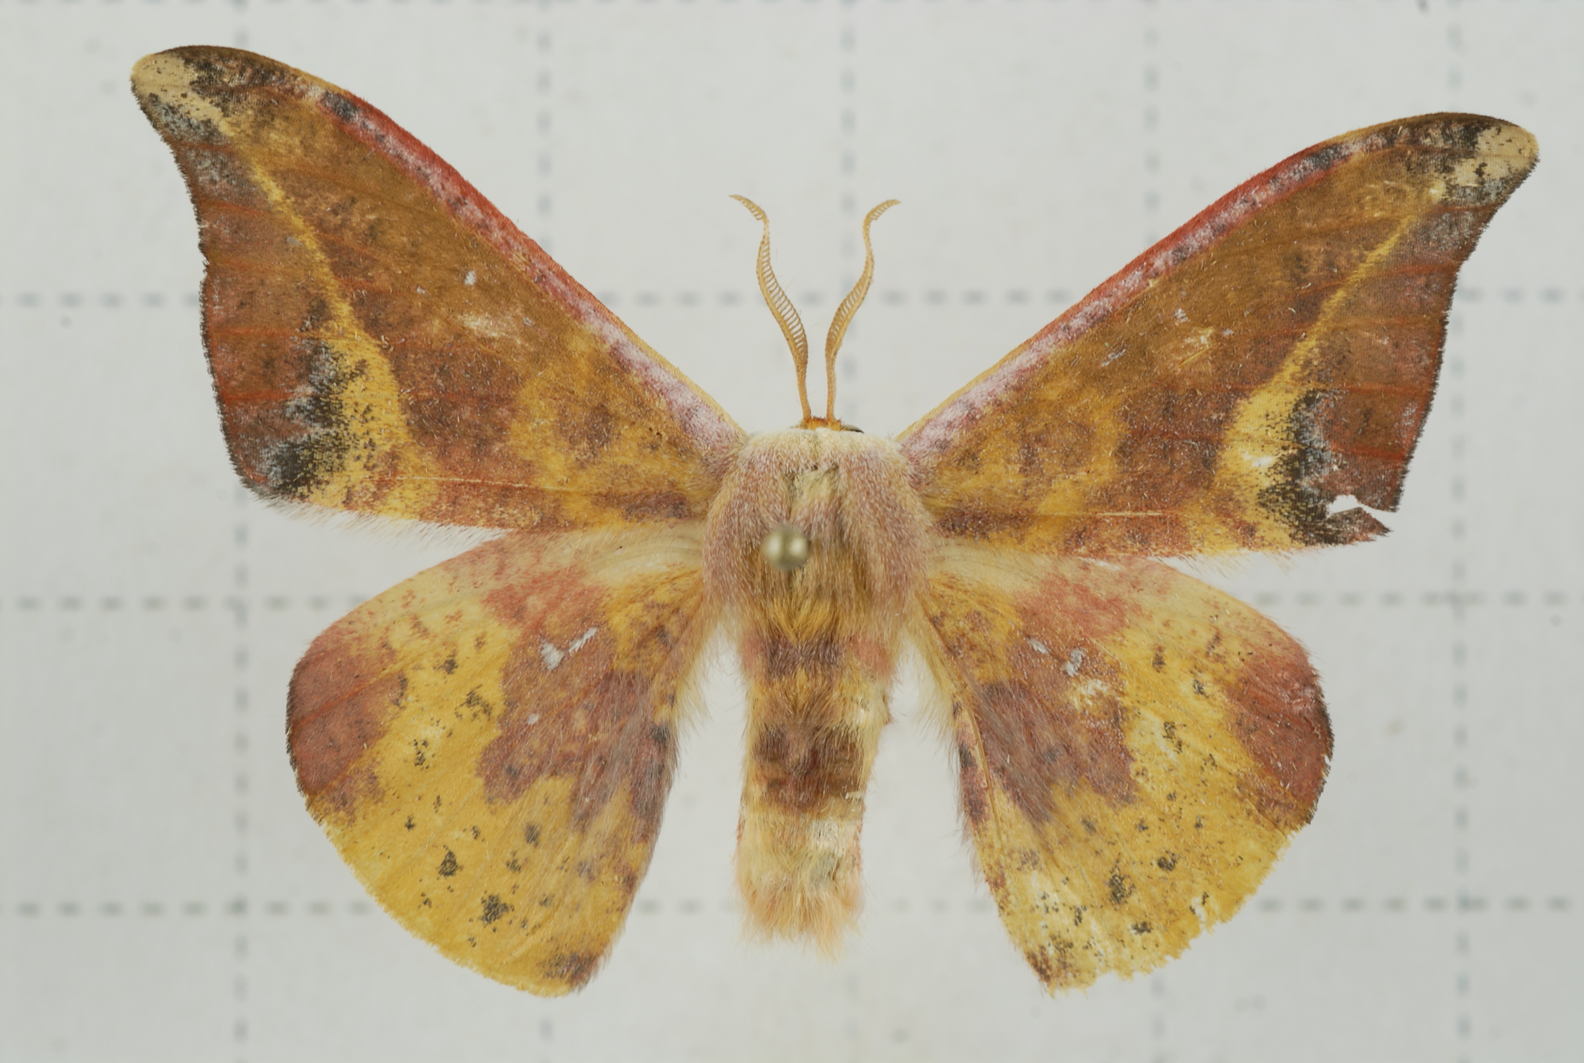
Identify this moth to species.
Oreta fuscopurpurea
